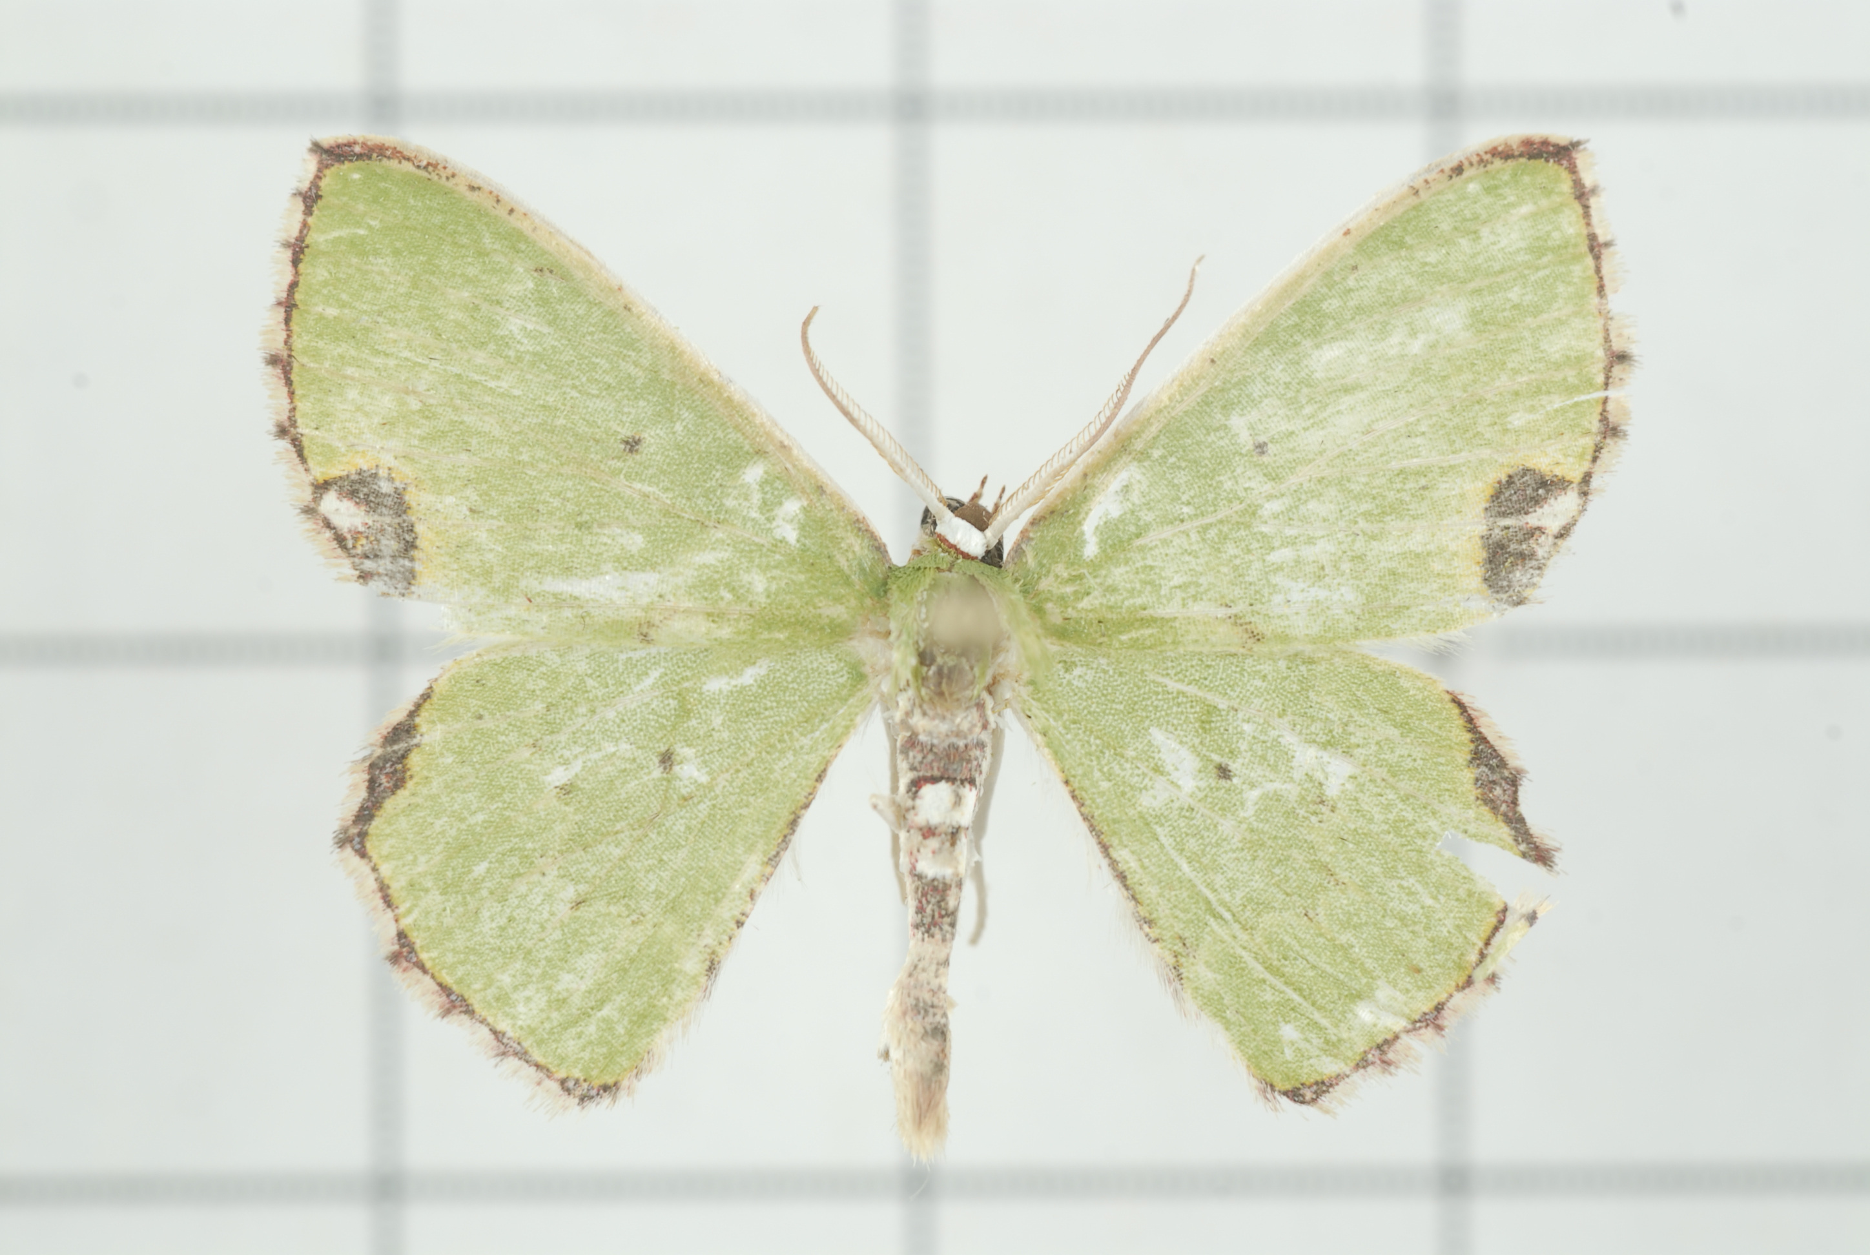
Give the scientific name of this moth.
Spaniocentra hollowayi
